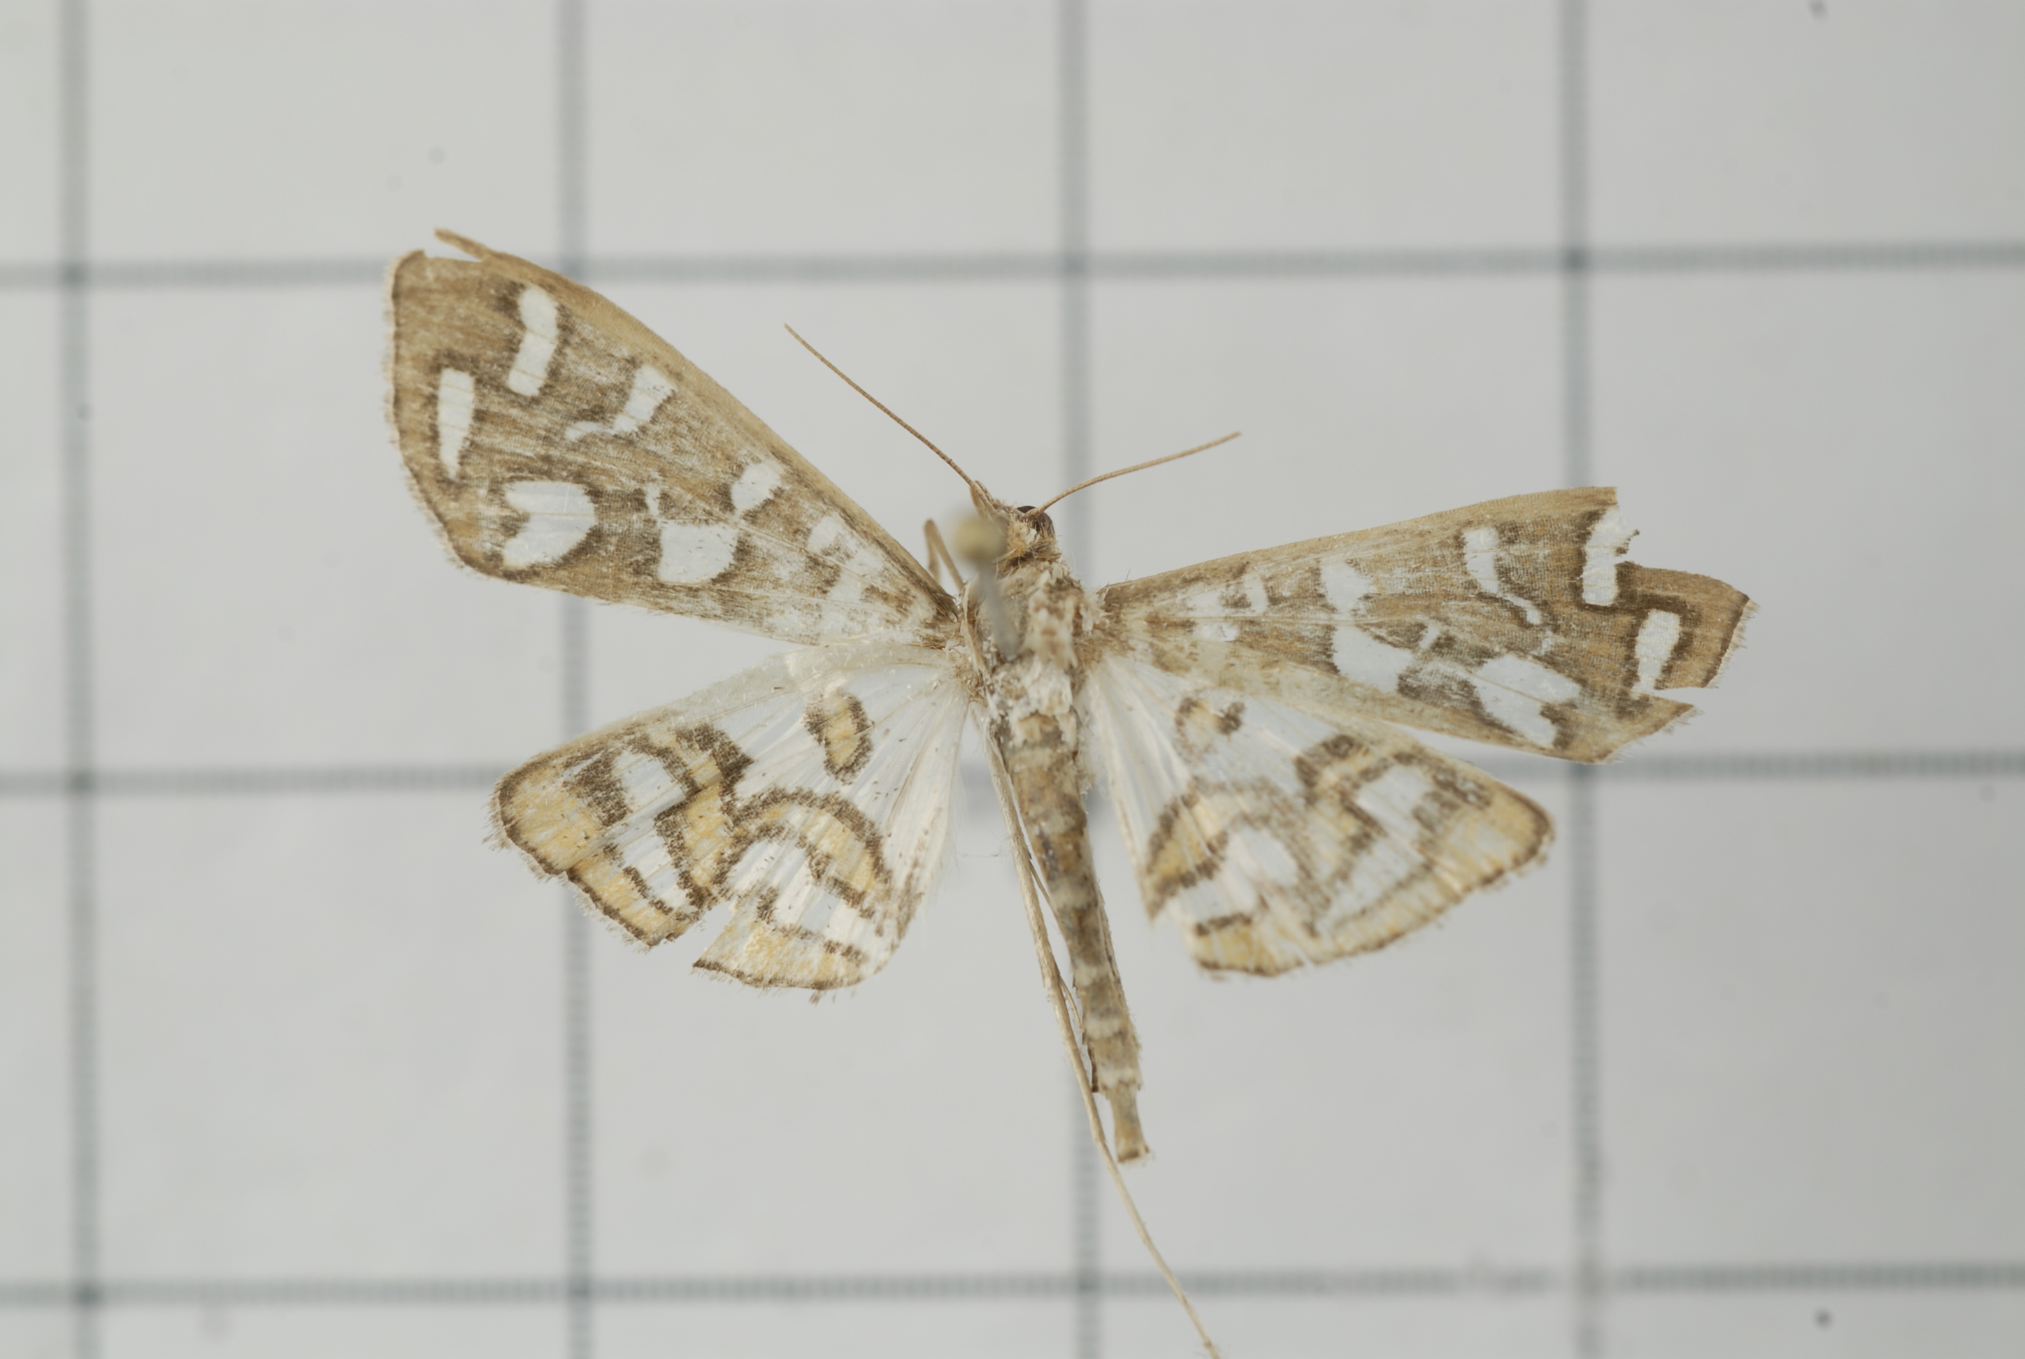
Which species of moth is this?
Nausinoe perspectata
